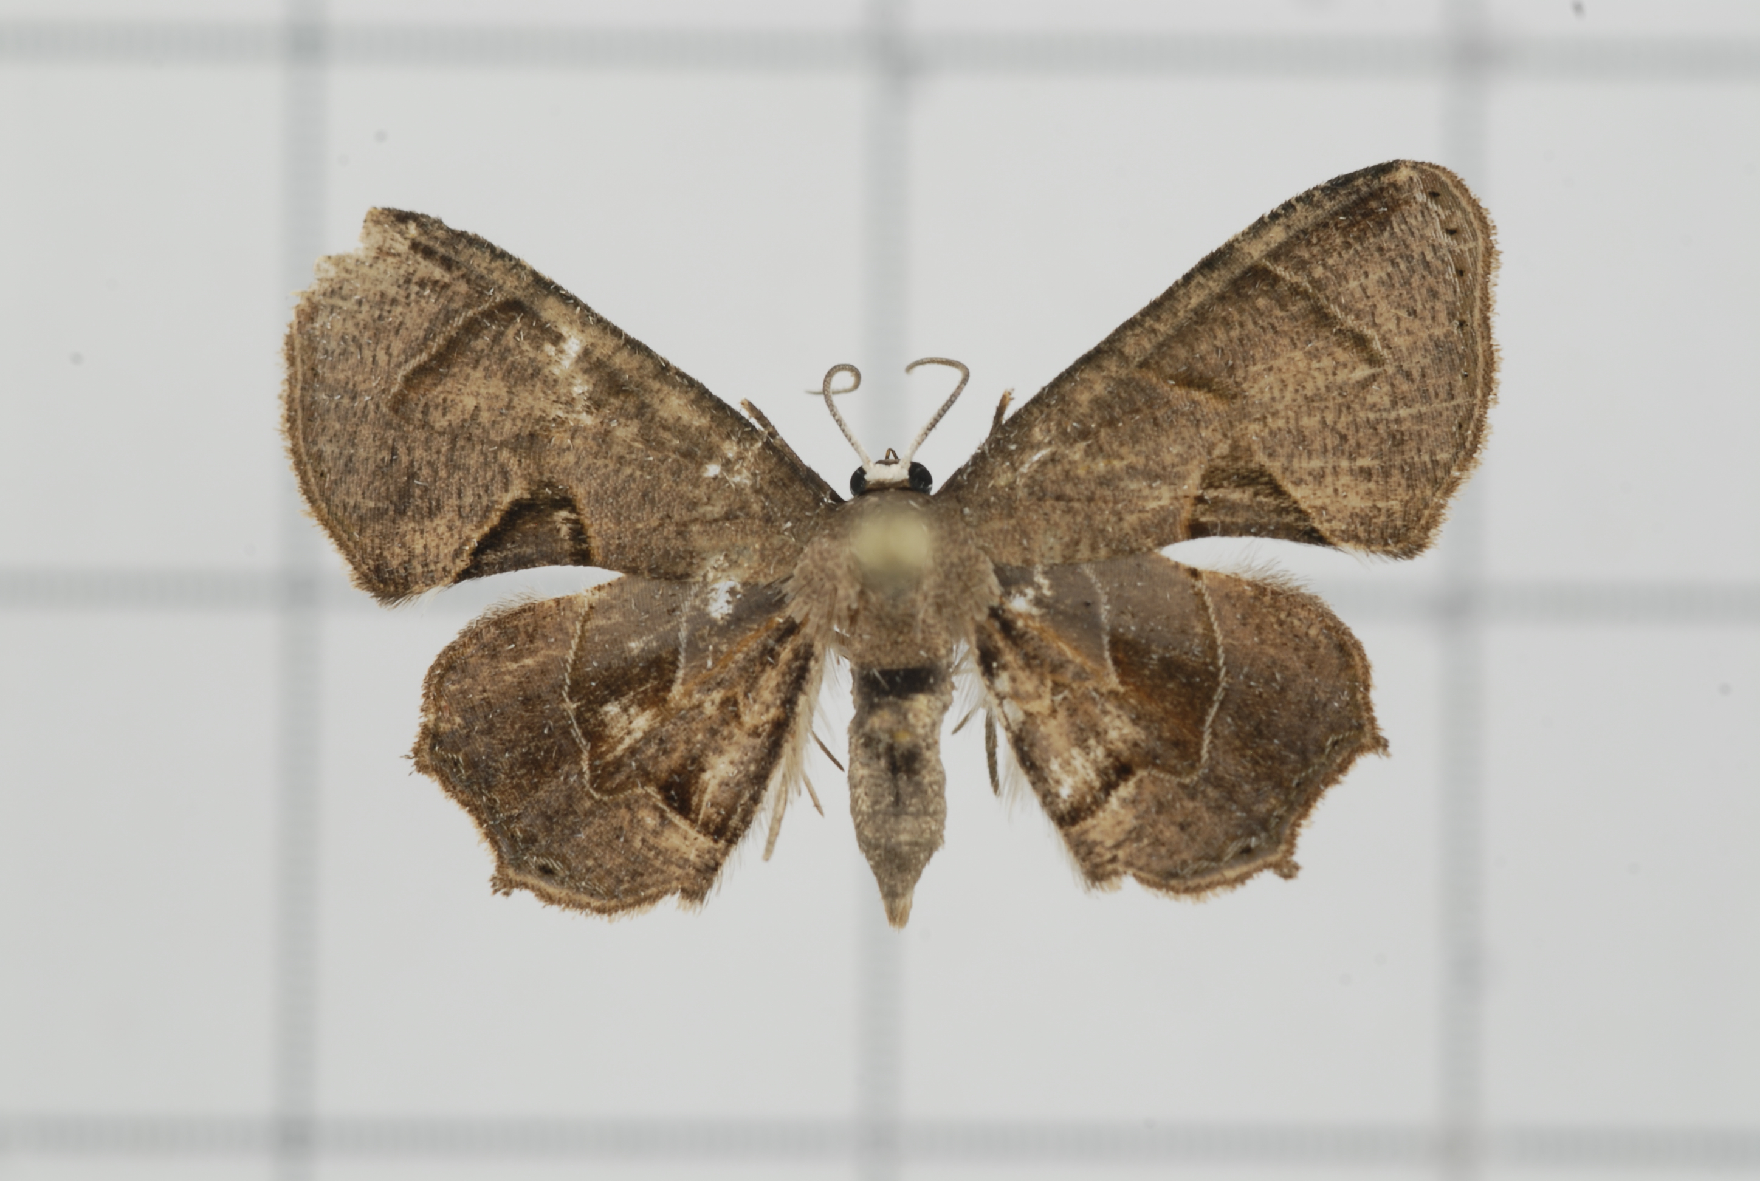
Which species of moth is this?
Phazaca kosemponicola
